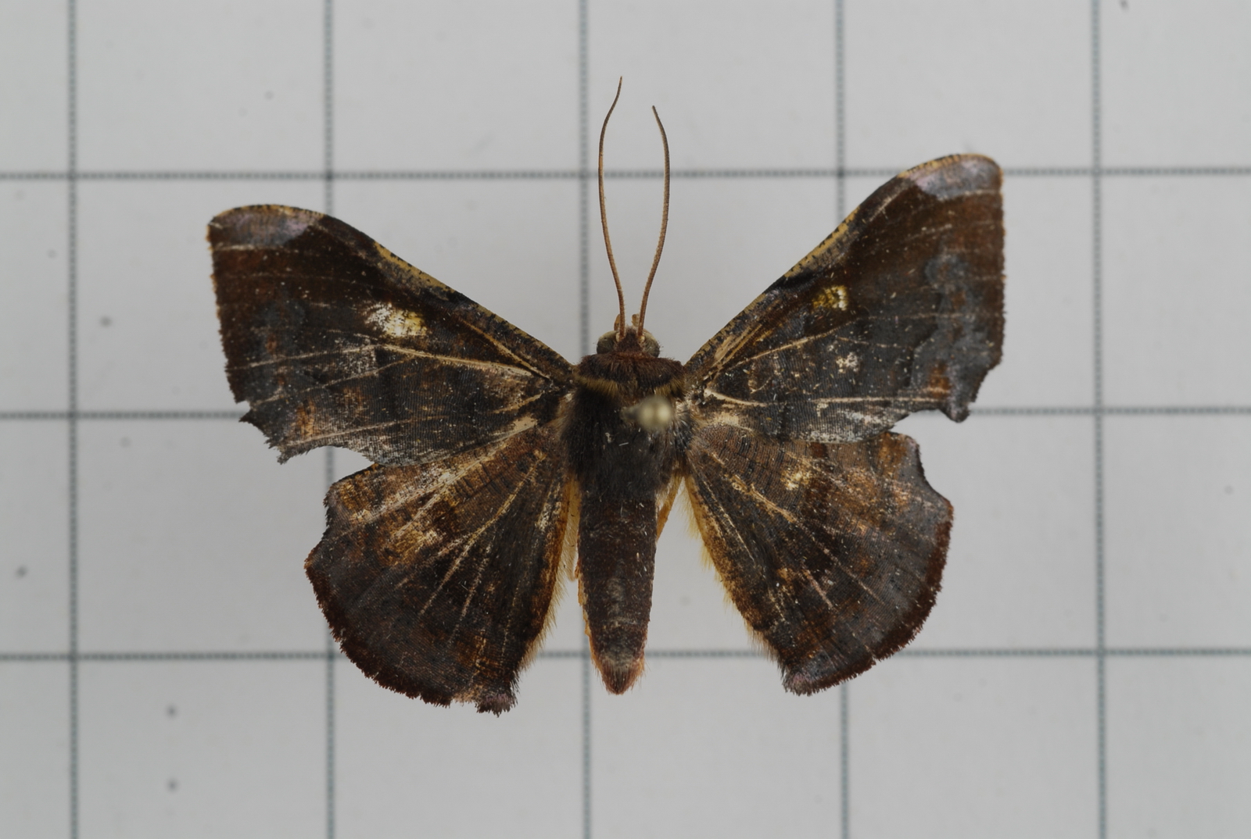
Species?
Fascellina chromataria
